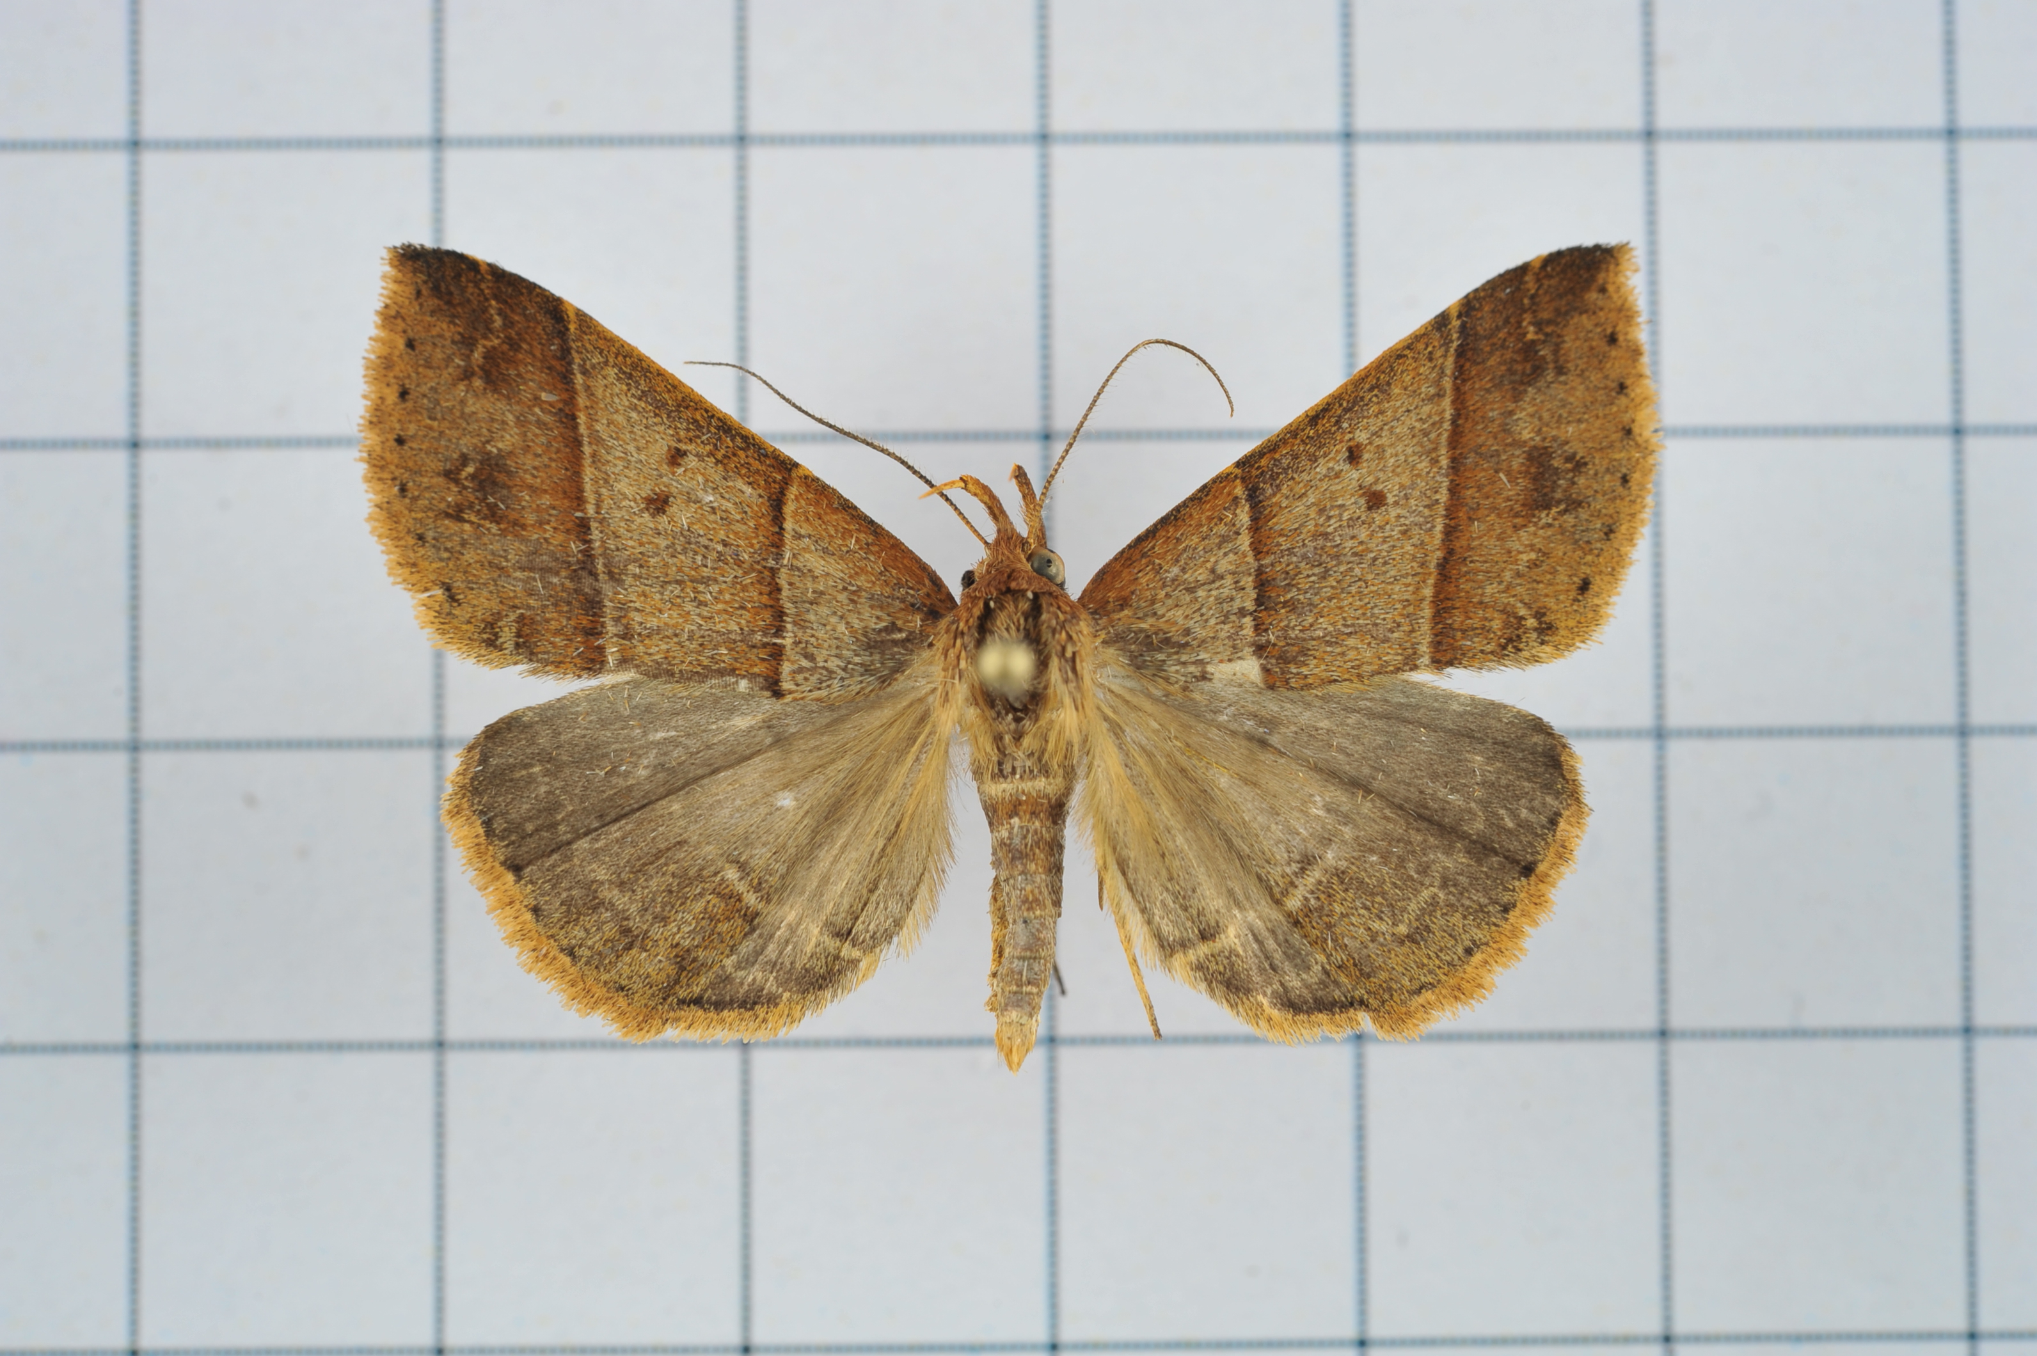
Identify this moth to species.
Bertula parallela
